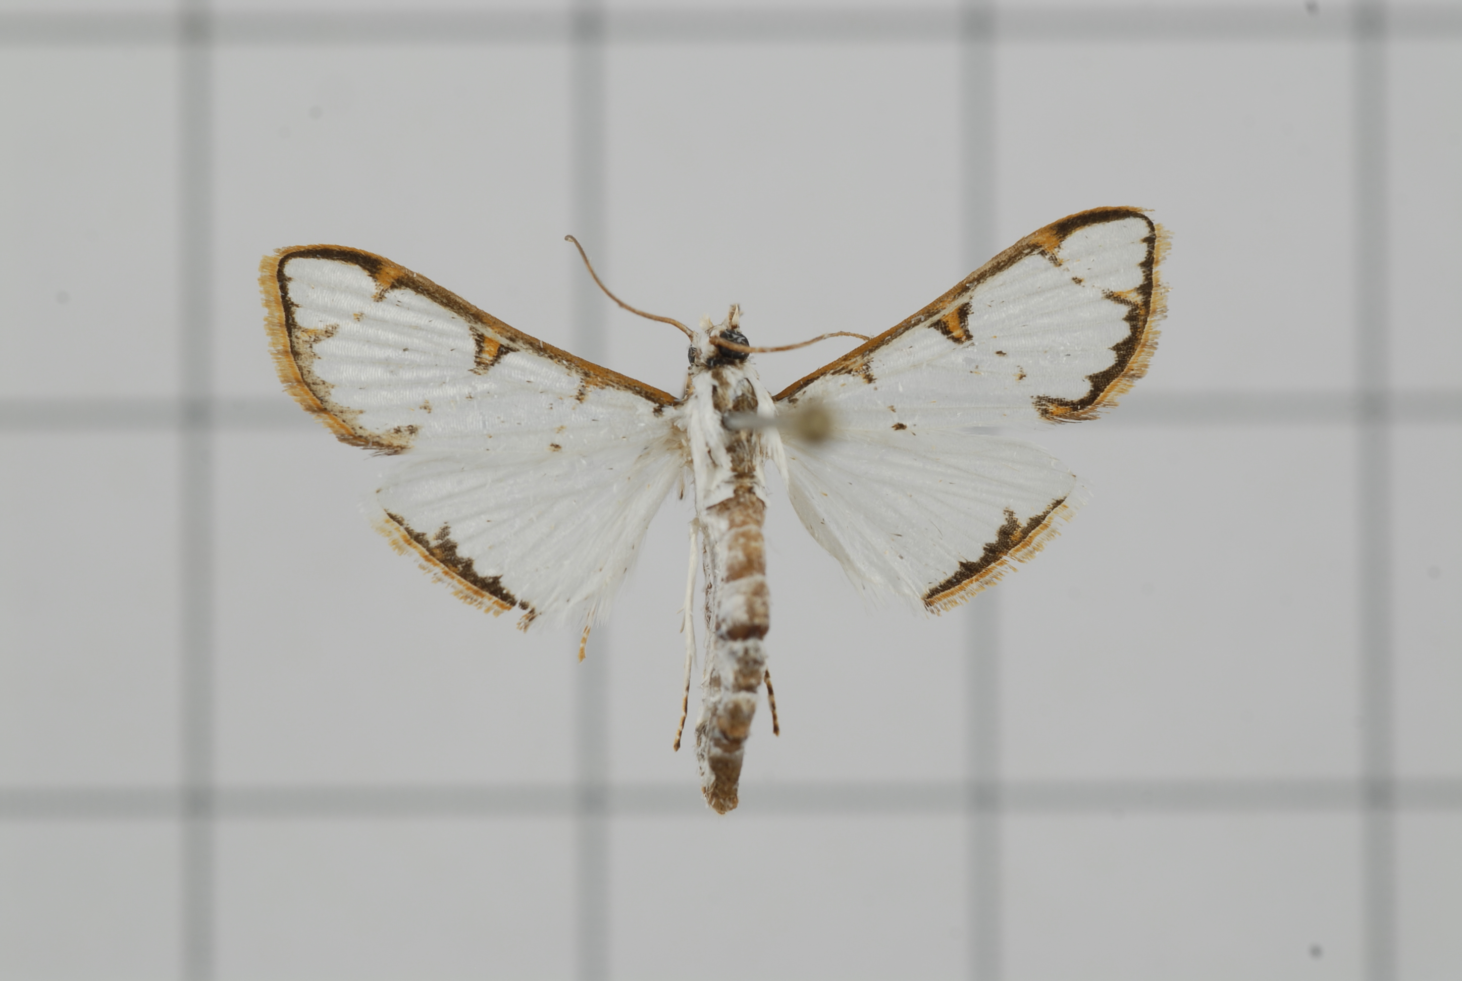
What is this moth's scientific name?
Cirrhochrista brizoalis
